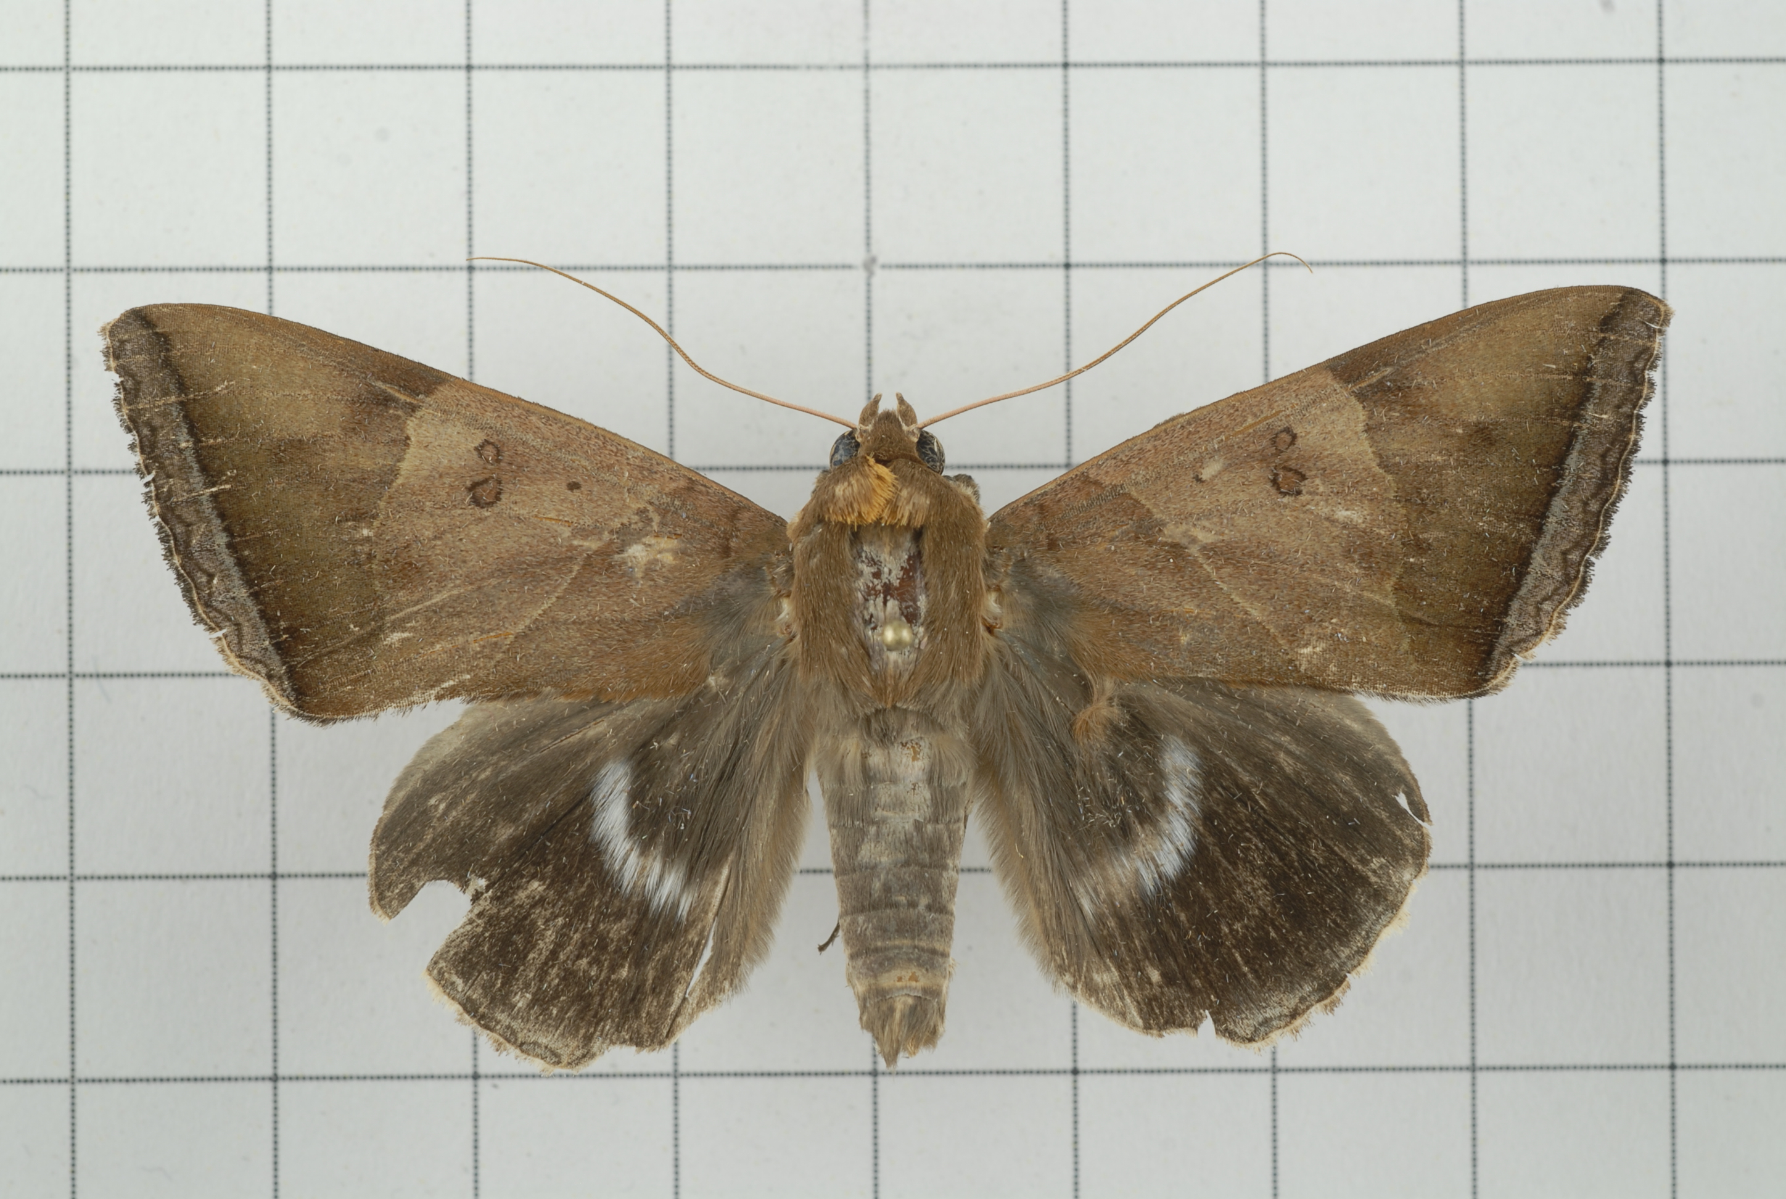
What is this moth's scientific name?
Artena dotata
